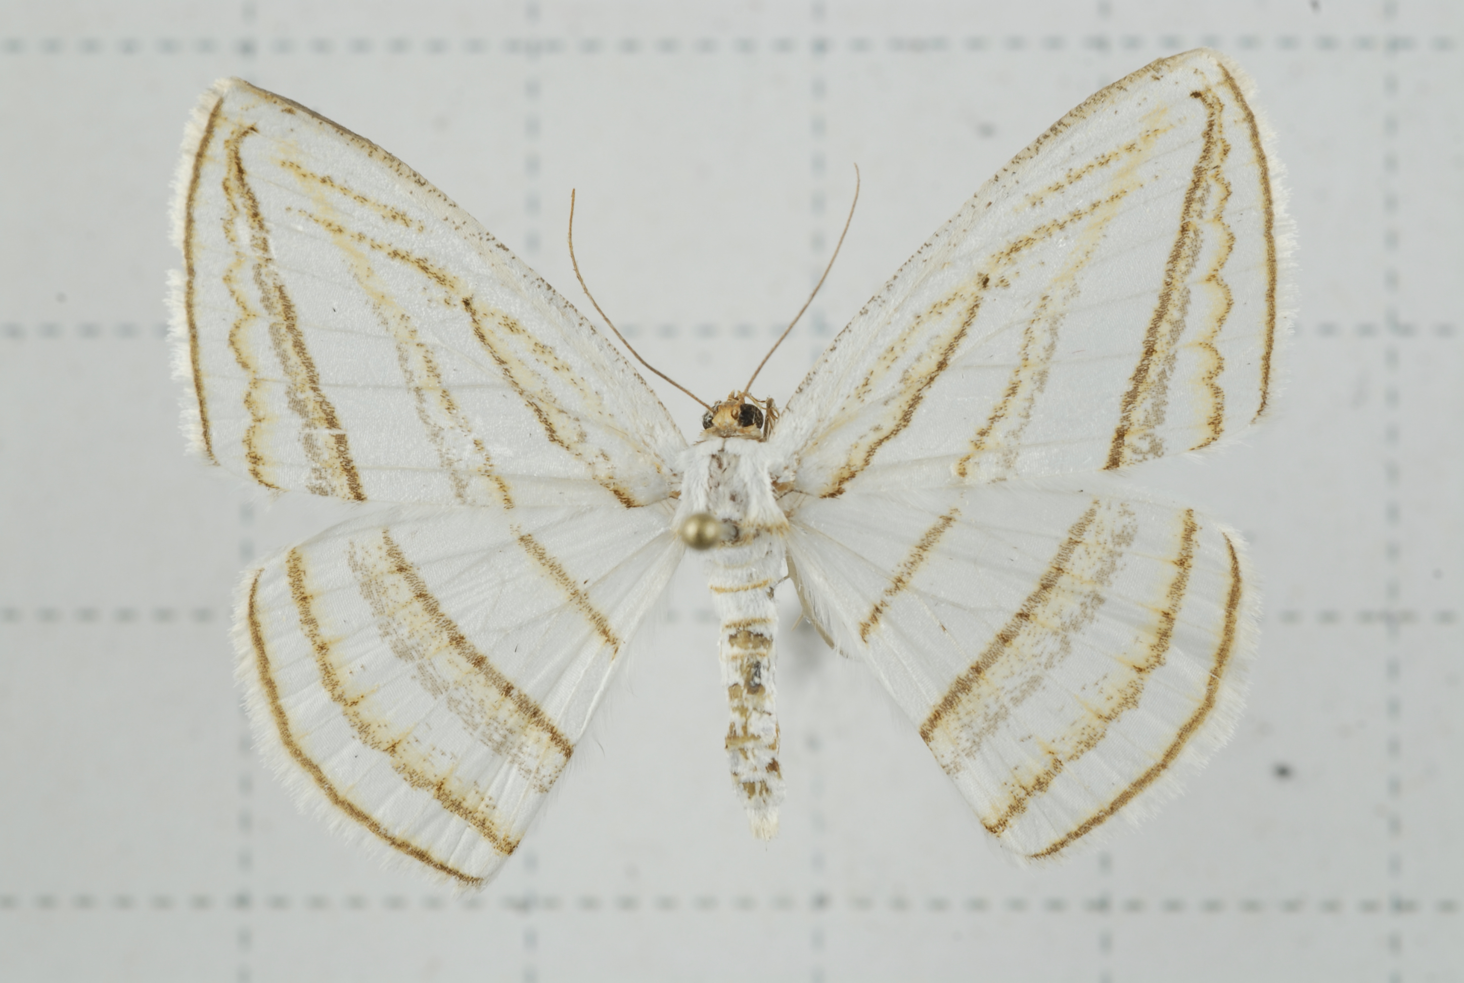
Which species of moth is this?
Orthocabera sericea sericea
